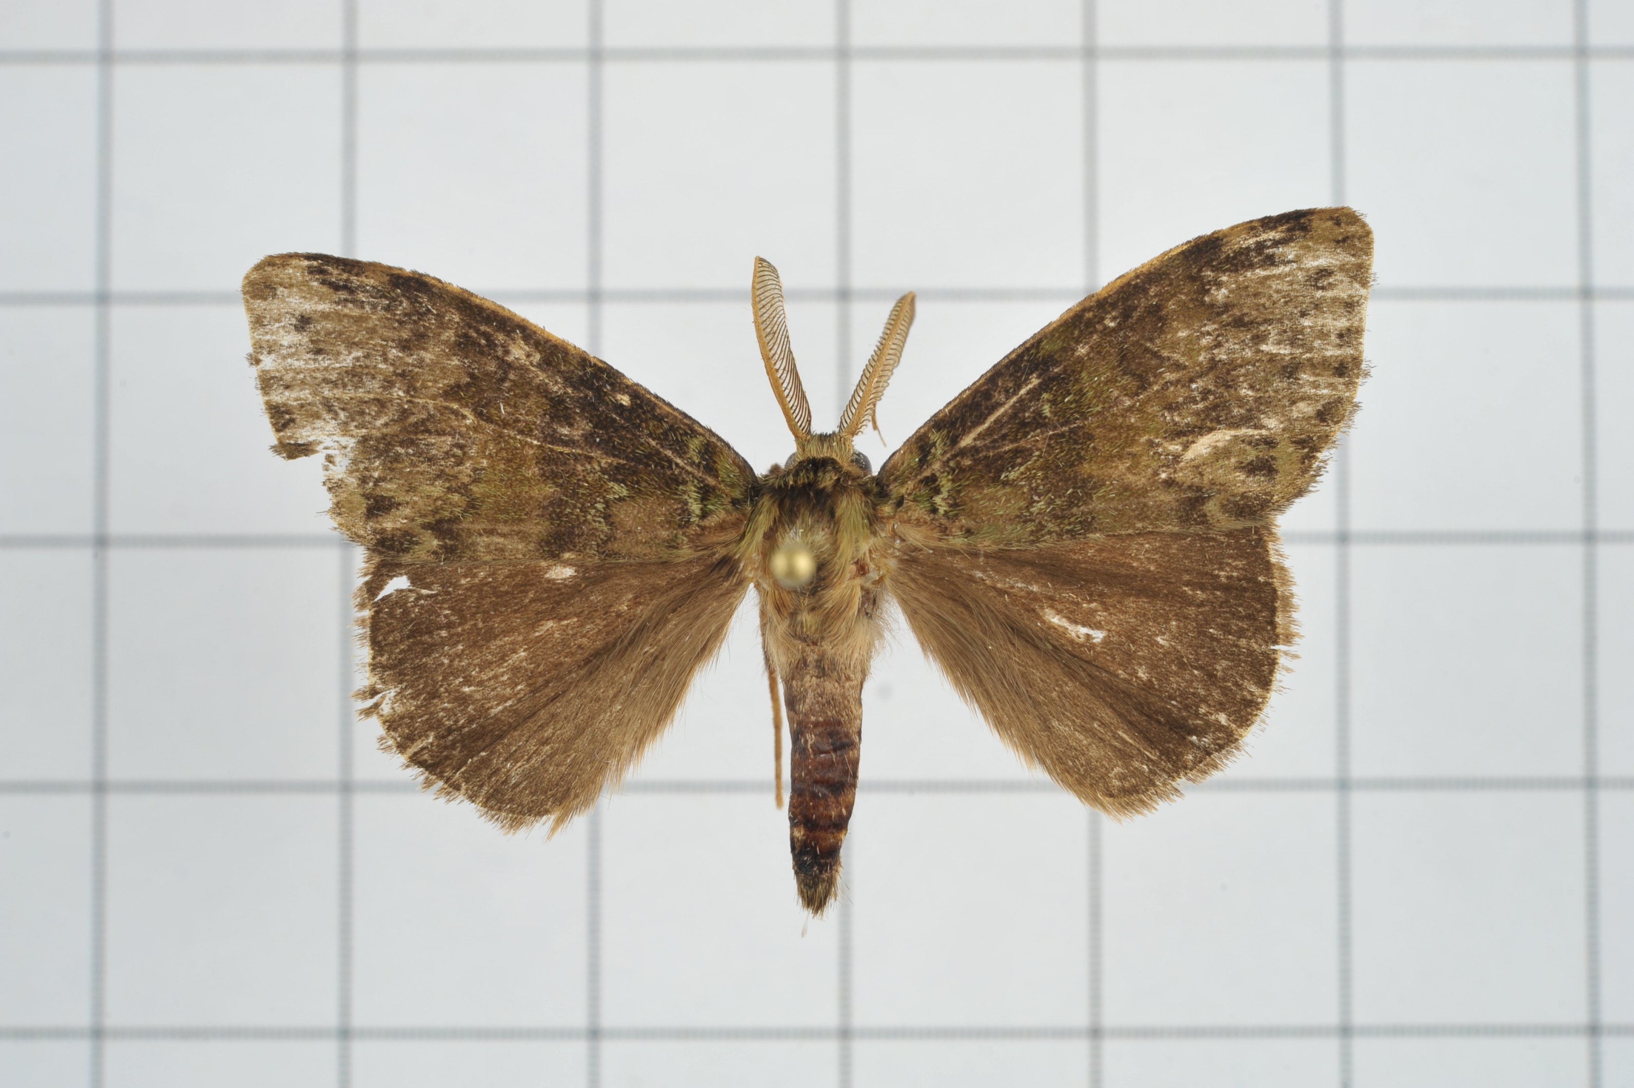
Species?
Ilema olivacea
